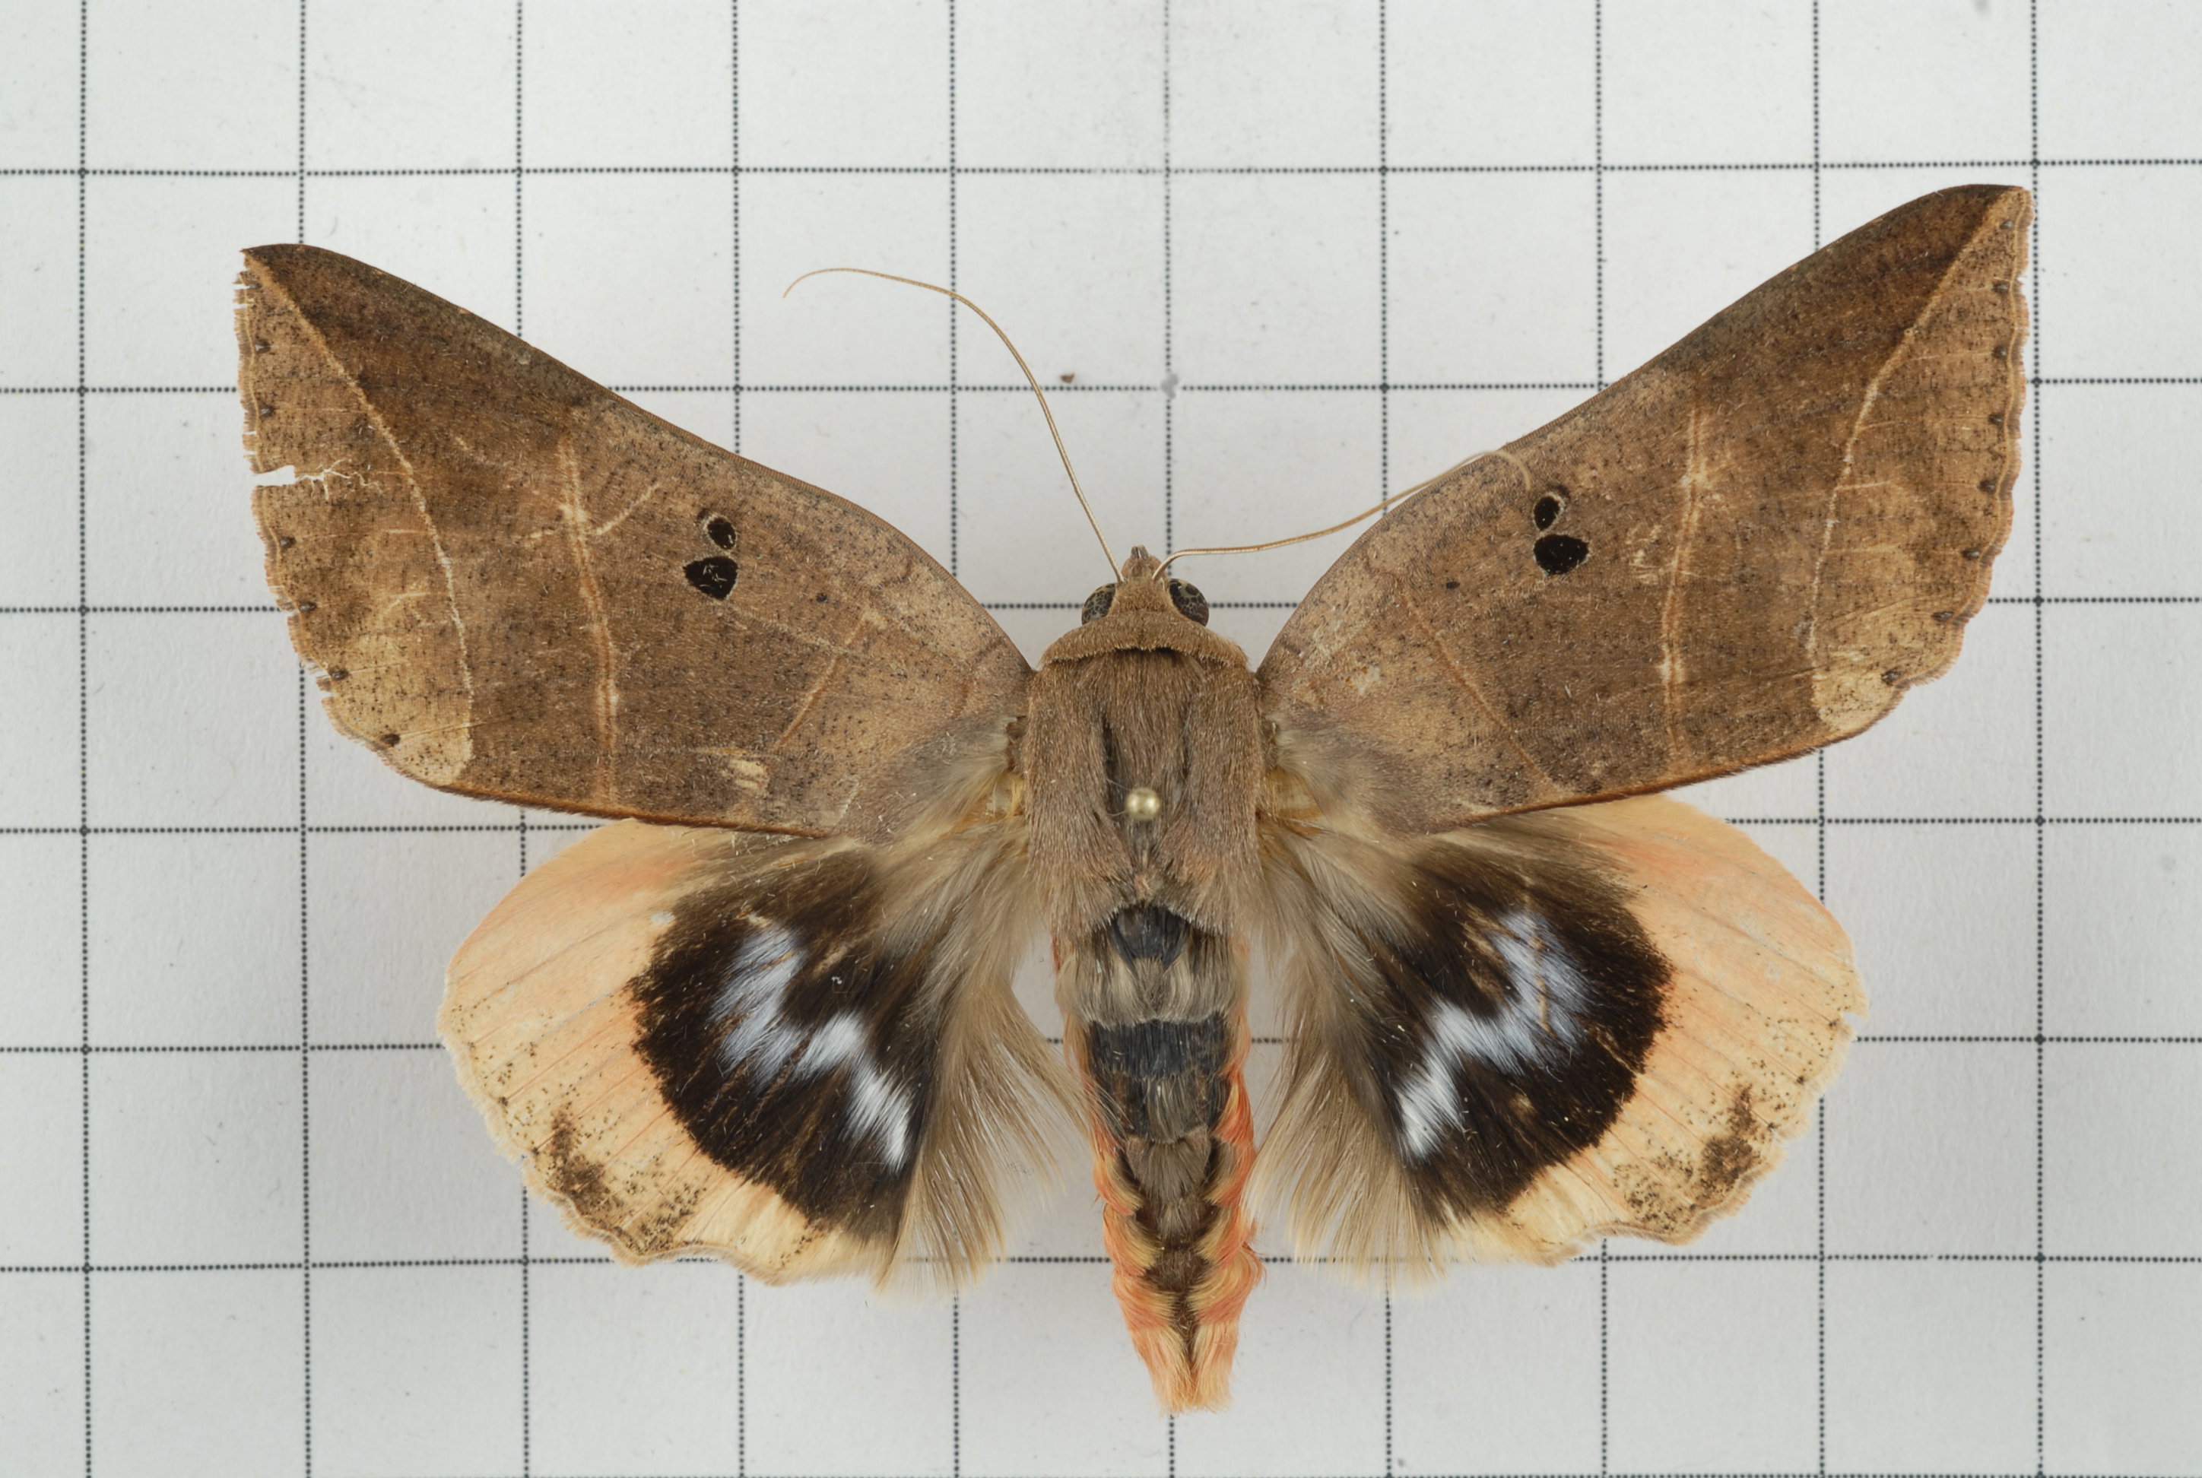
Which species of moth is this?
Thyas juno
